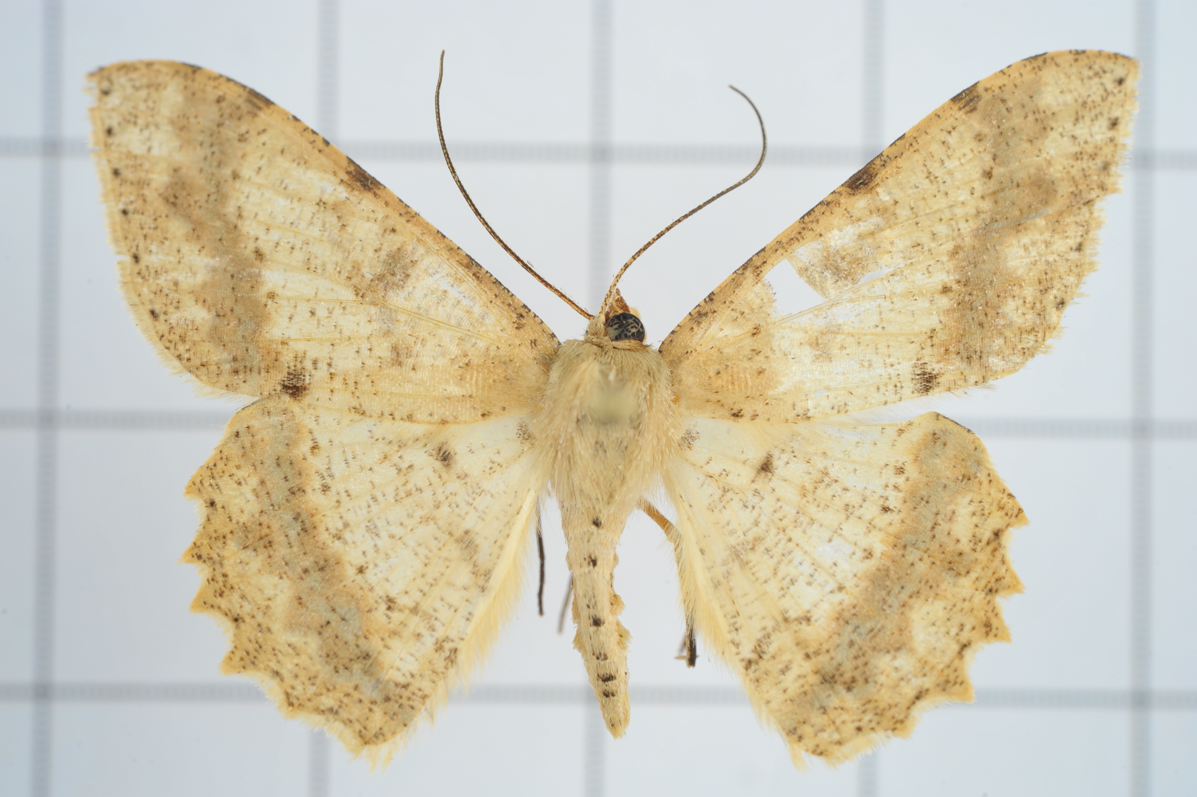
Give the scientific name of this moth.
Luxiaria emphatica
